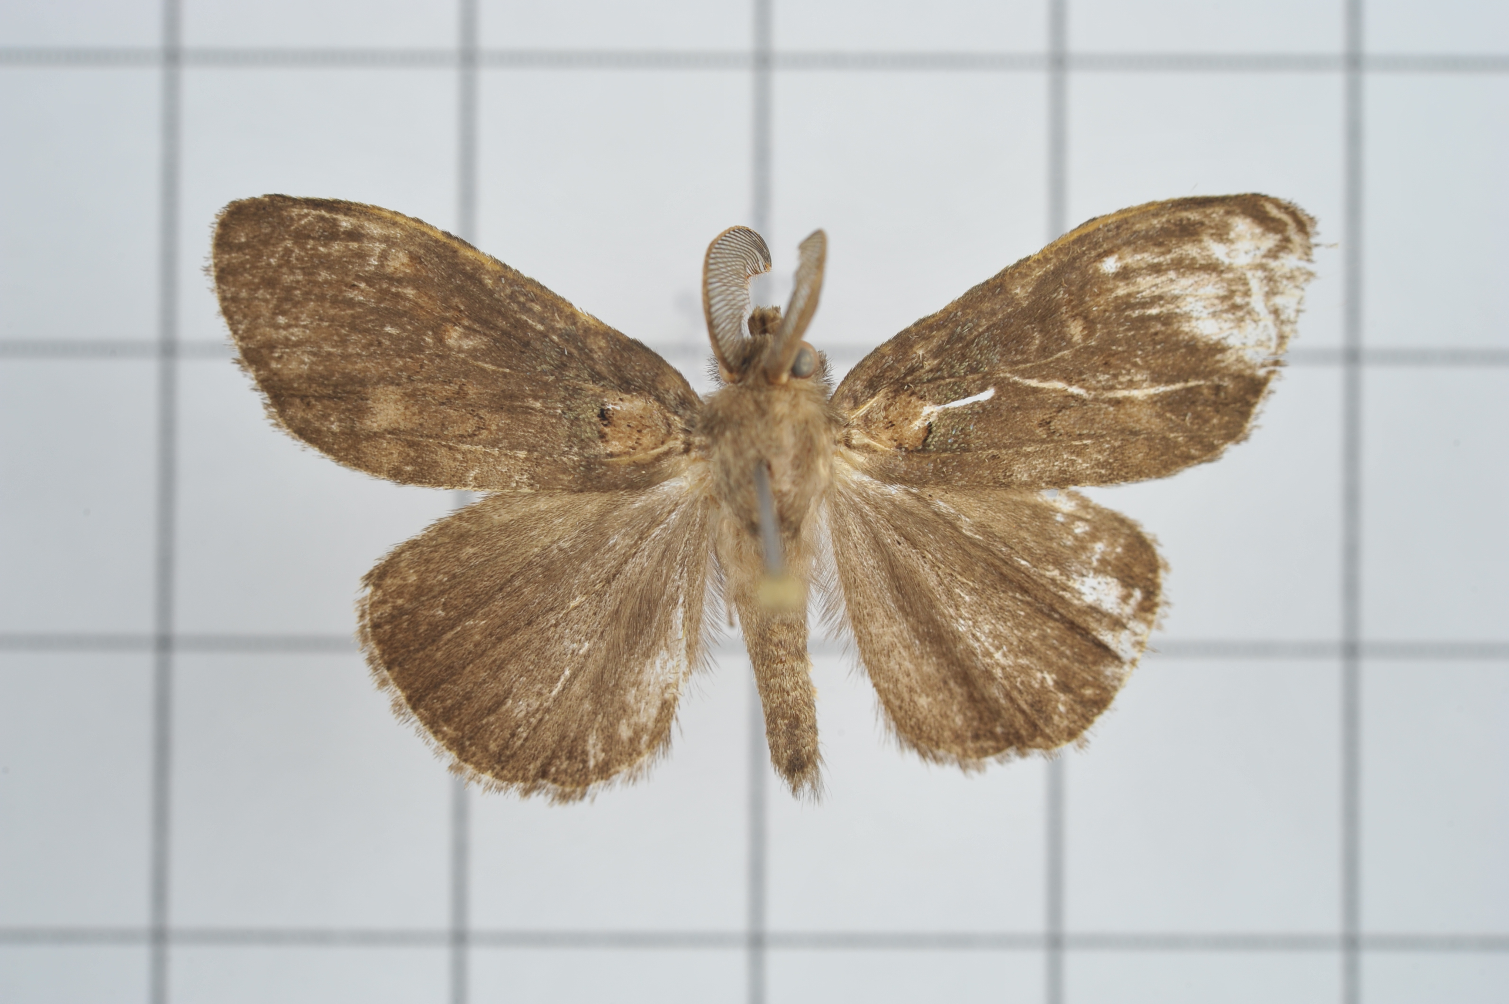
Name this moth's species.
Olene dudgeoni
